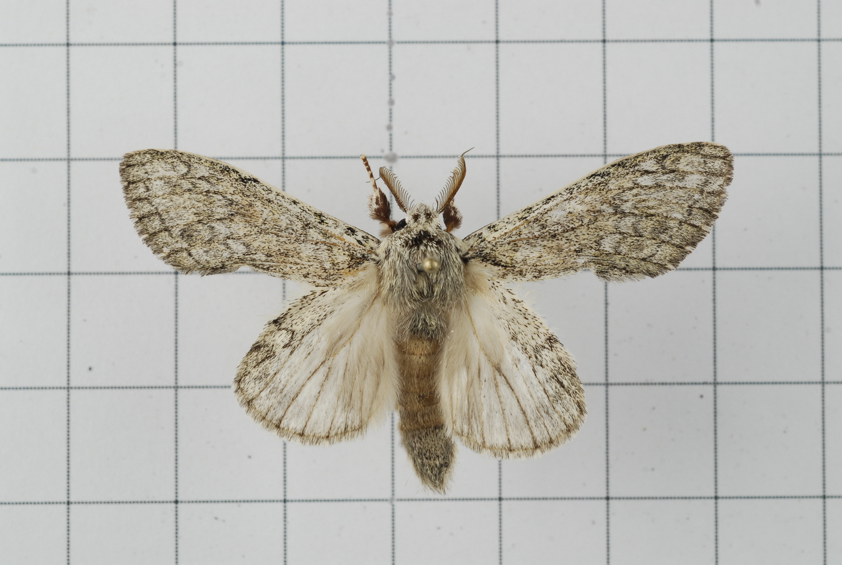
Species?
Syntypistis perdix perdix
